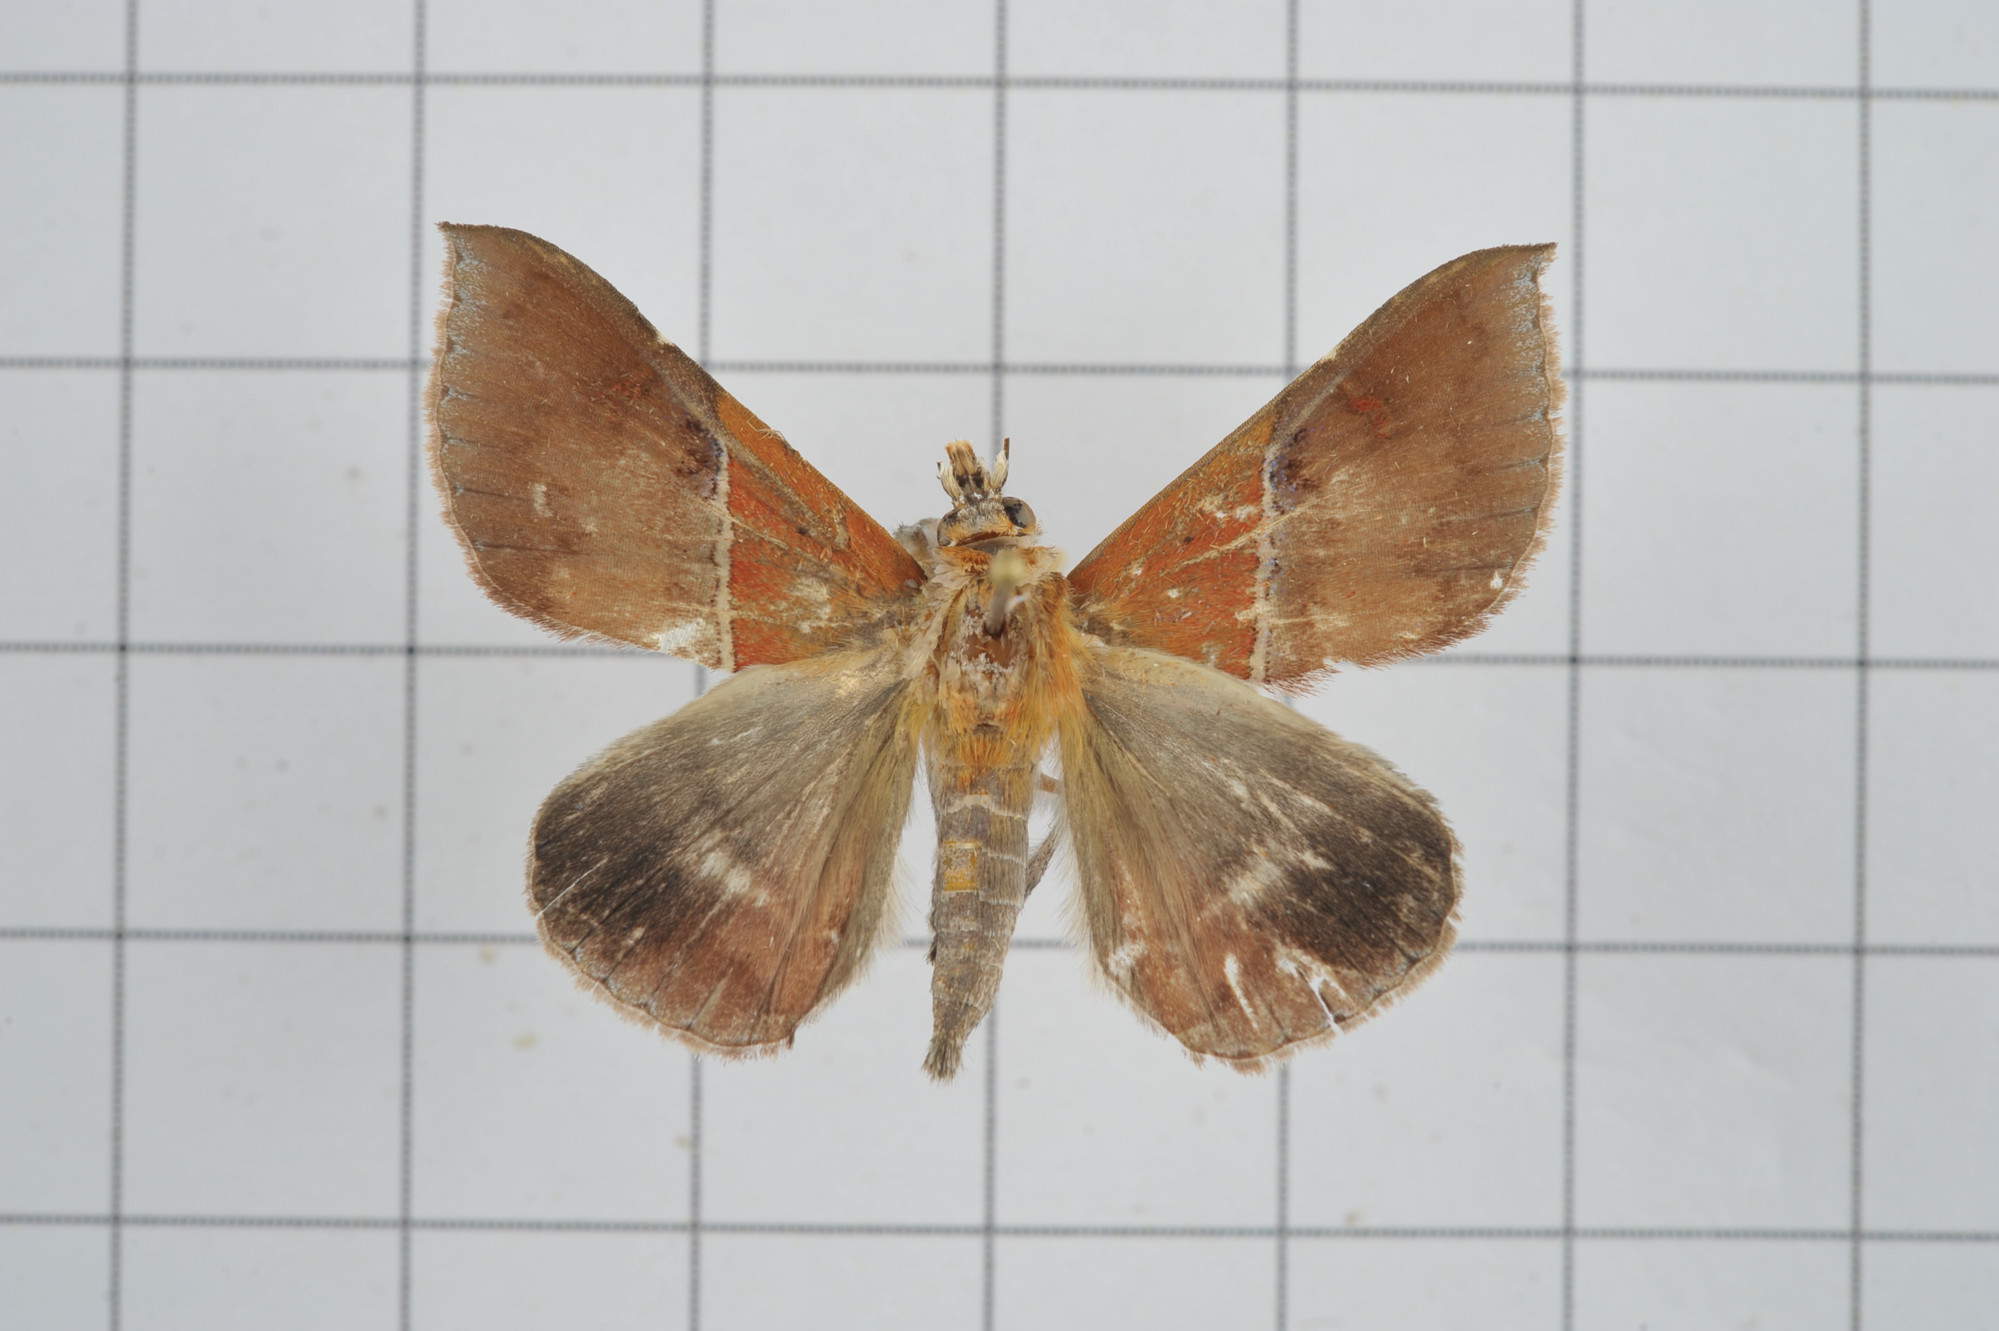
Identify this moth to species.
Sympis rufibasis
